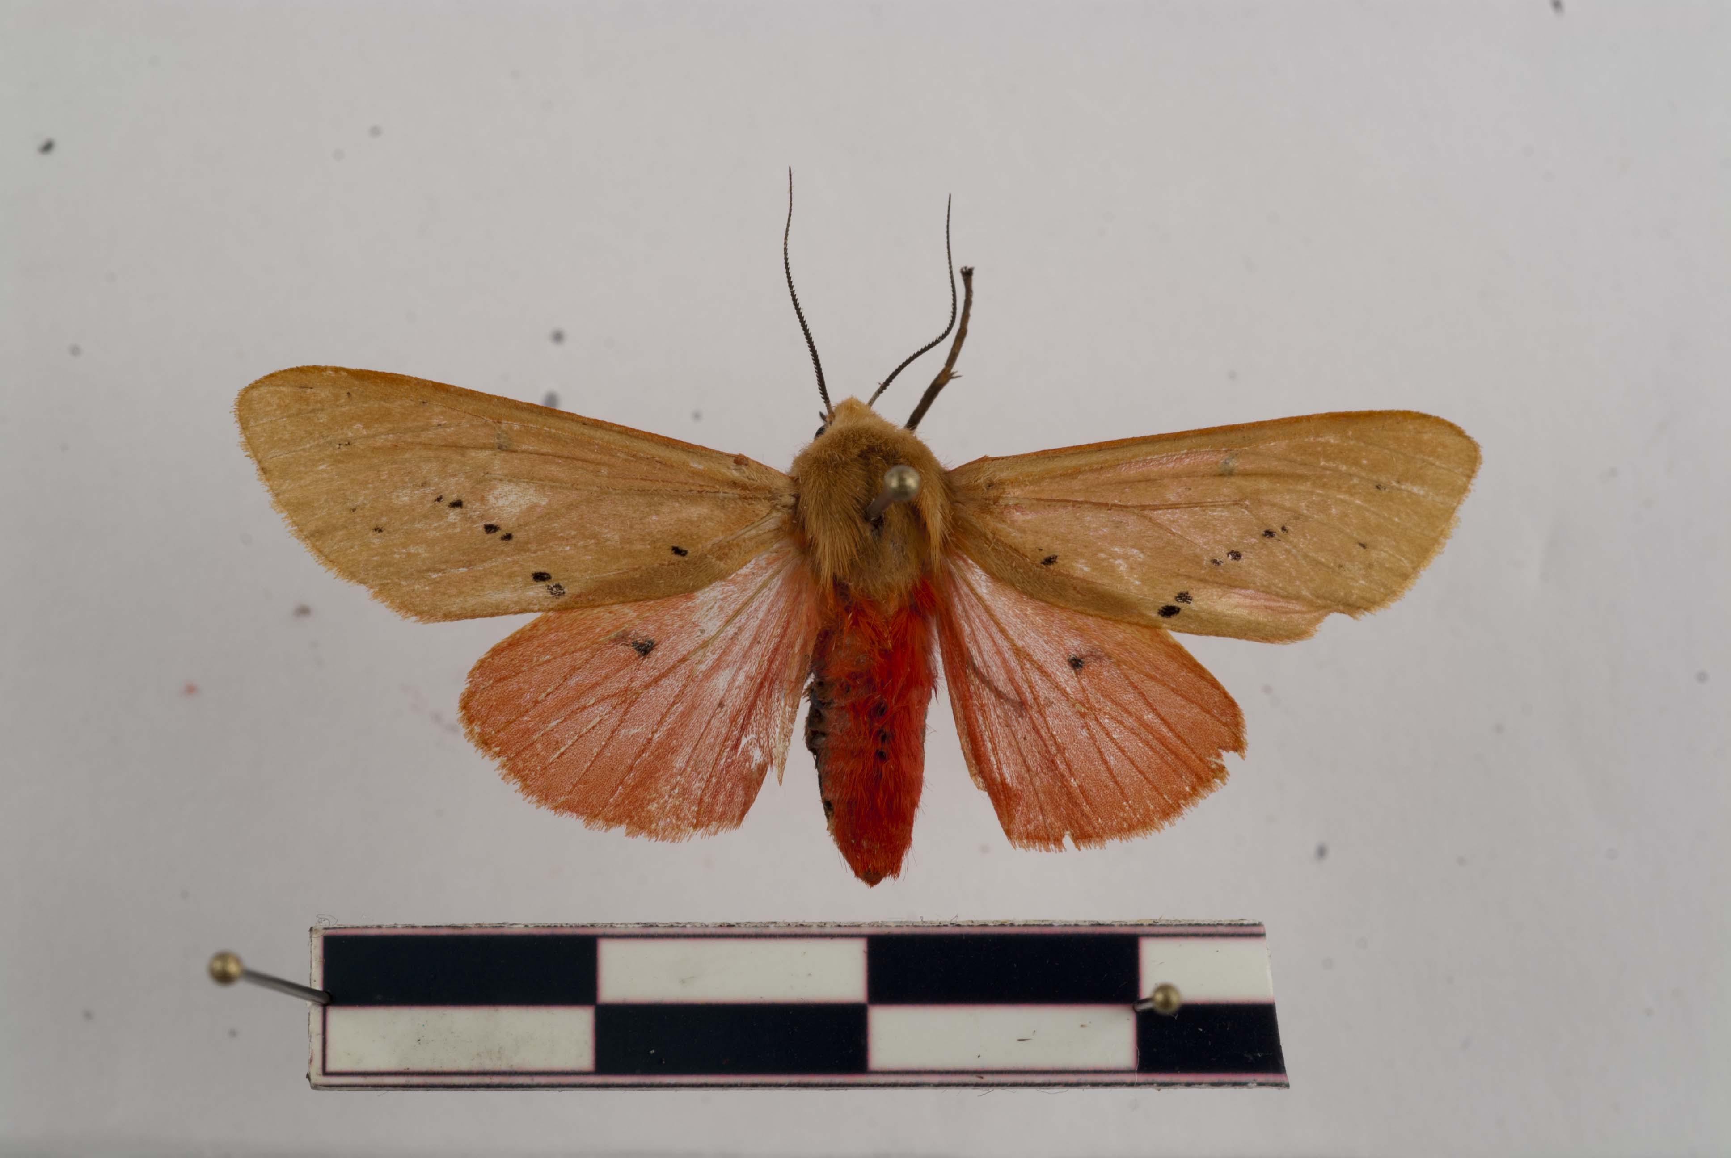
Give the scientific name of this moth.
Spilarctia wilemani
